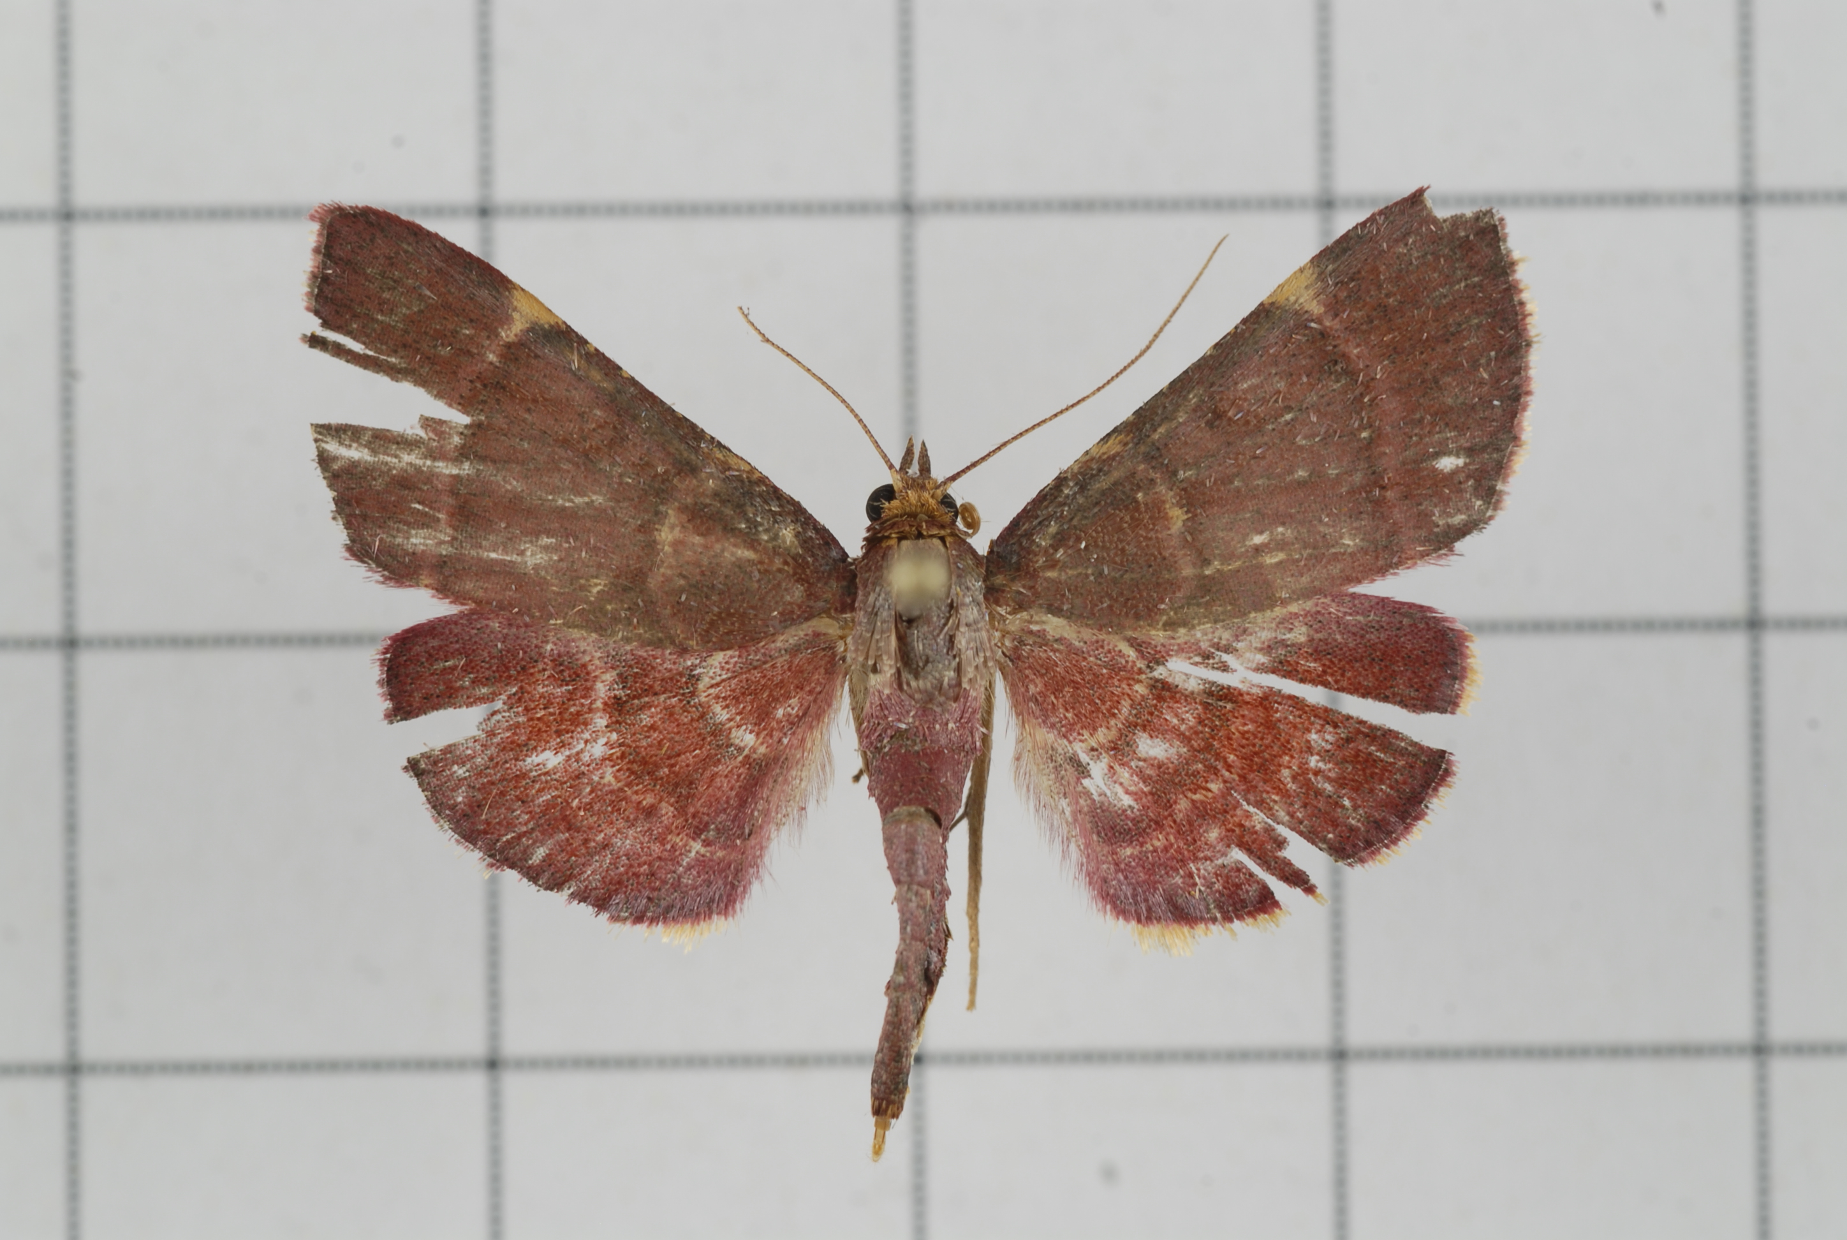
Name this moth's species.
Herculia pelasgalis
